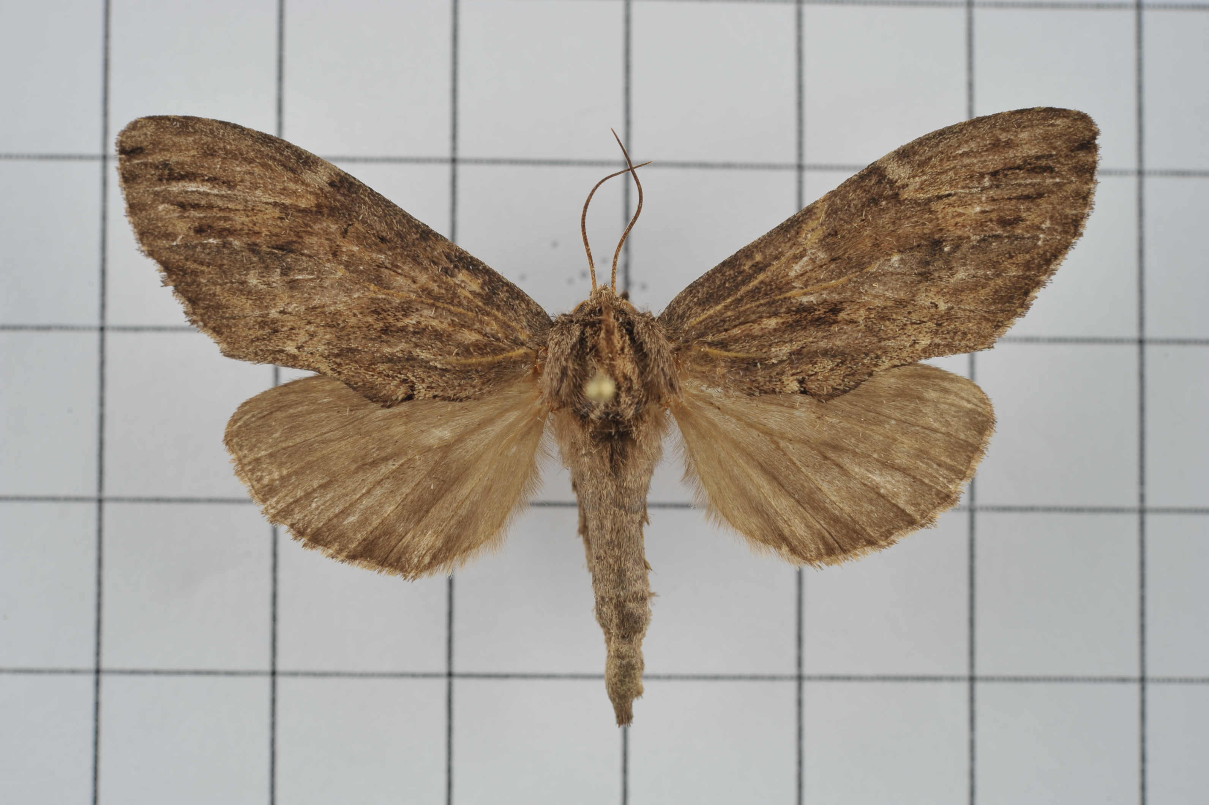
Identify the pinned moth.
Allodontoides tenebrosa
